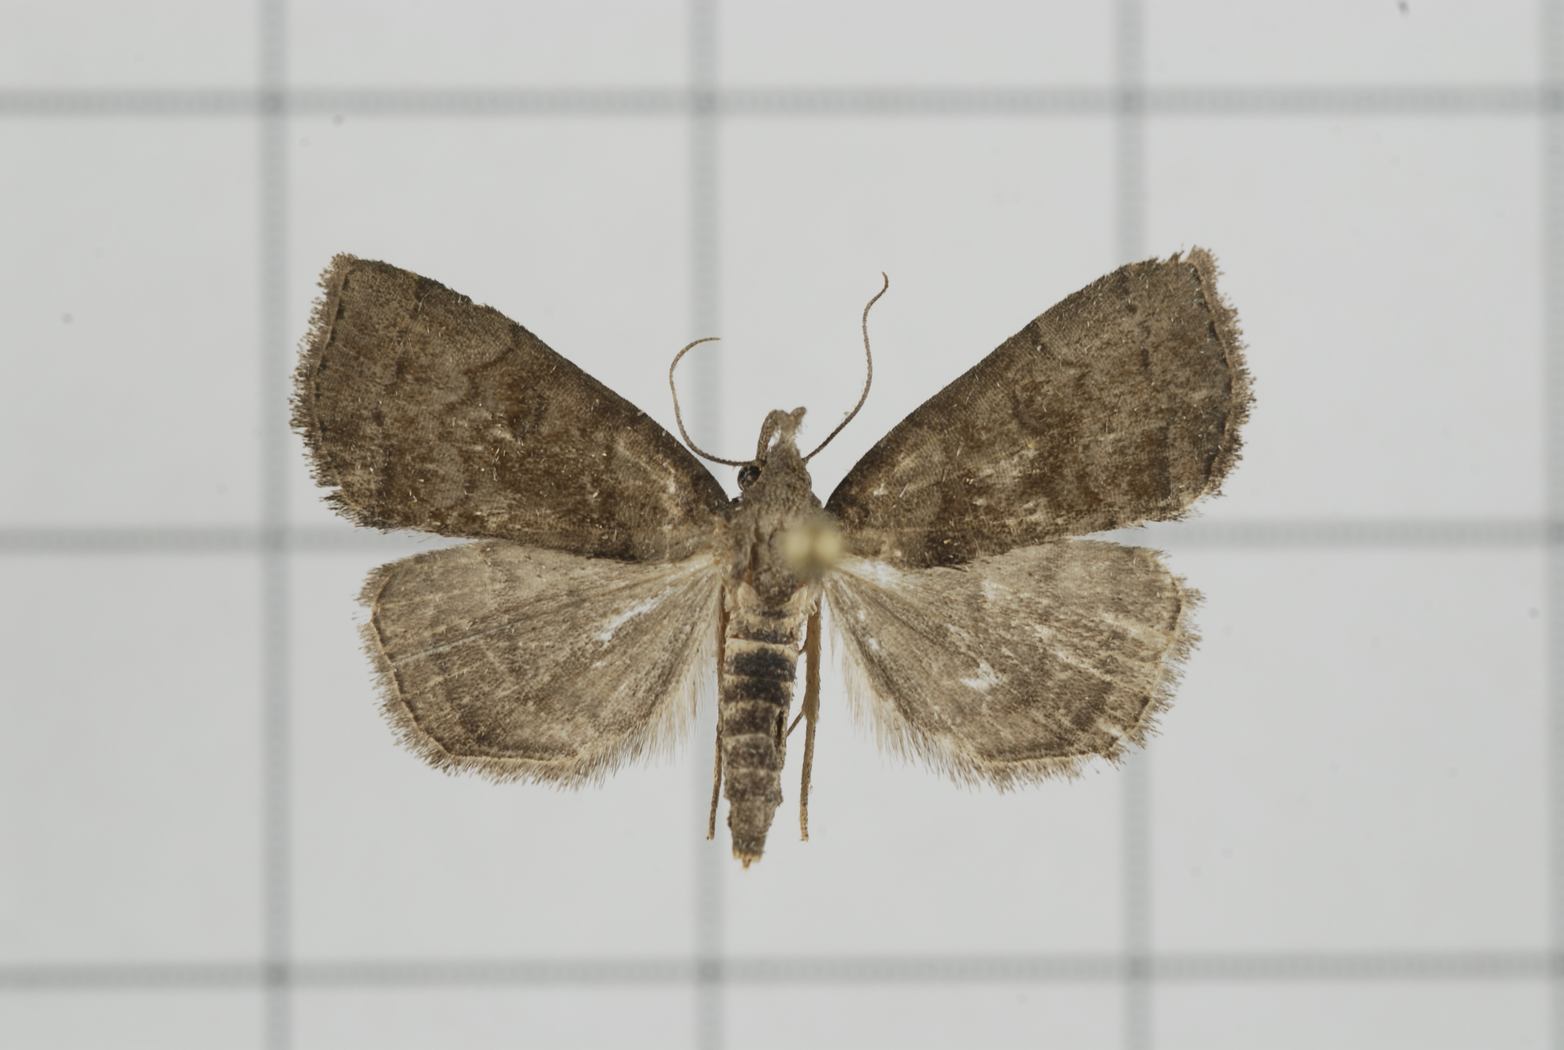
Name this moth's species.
Herminia kurokoi
